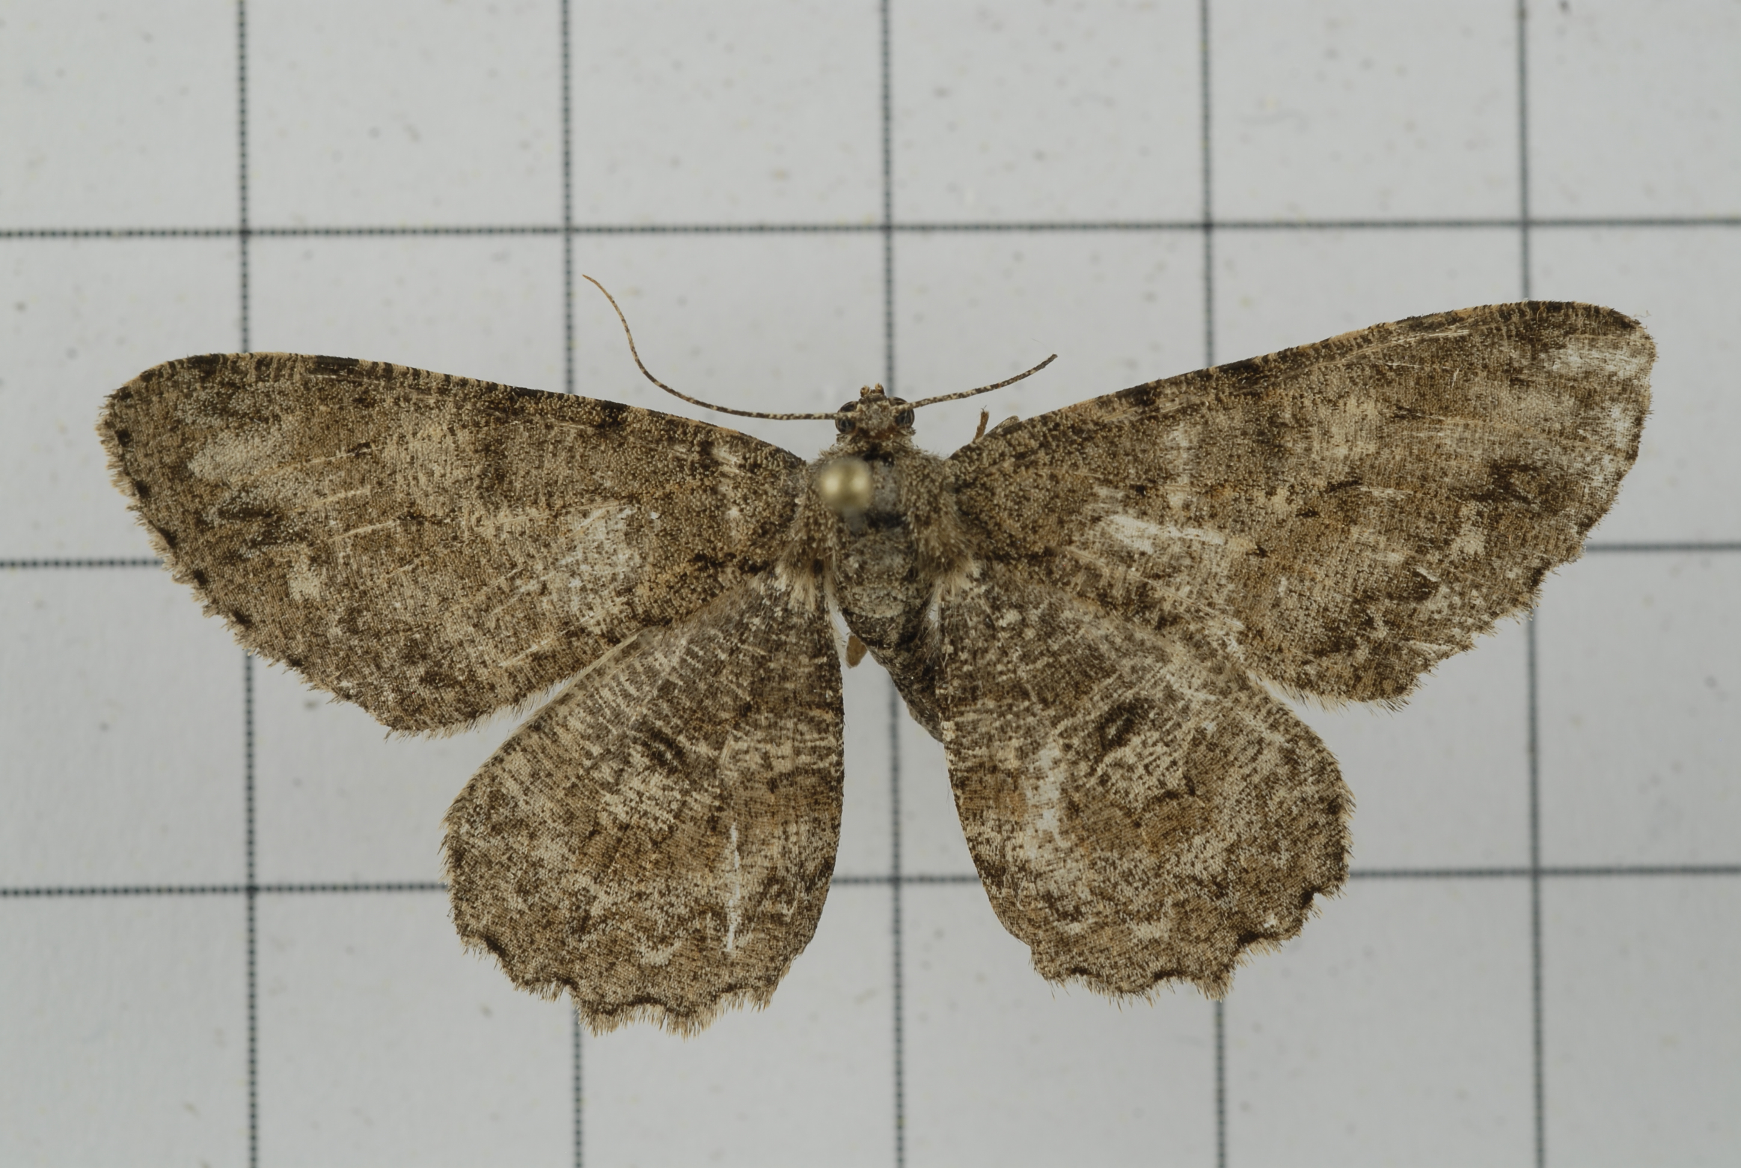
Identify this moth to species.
Hypomecis punctinalis glos
